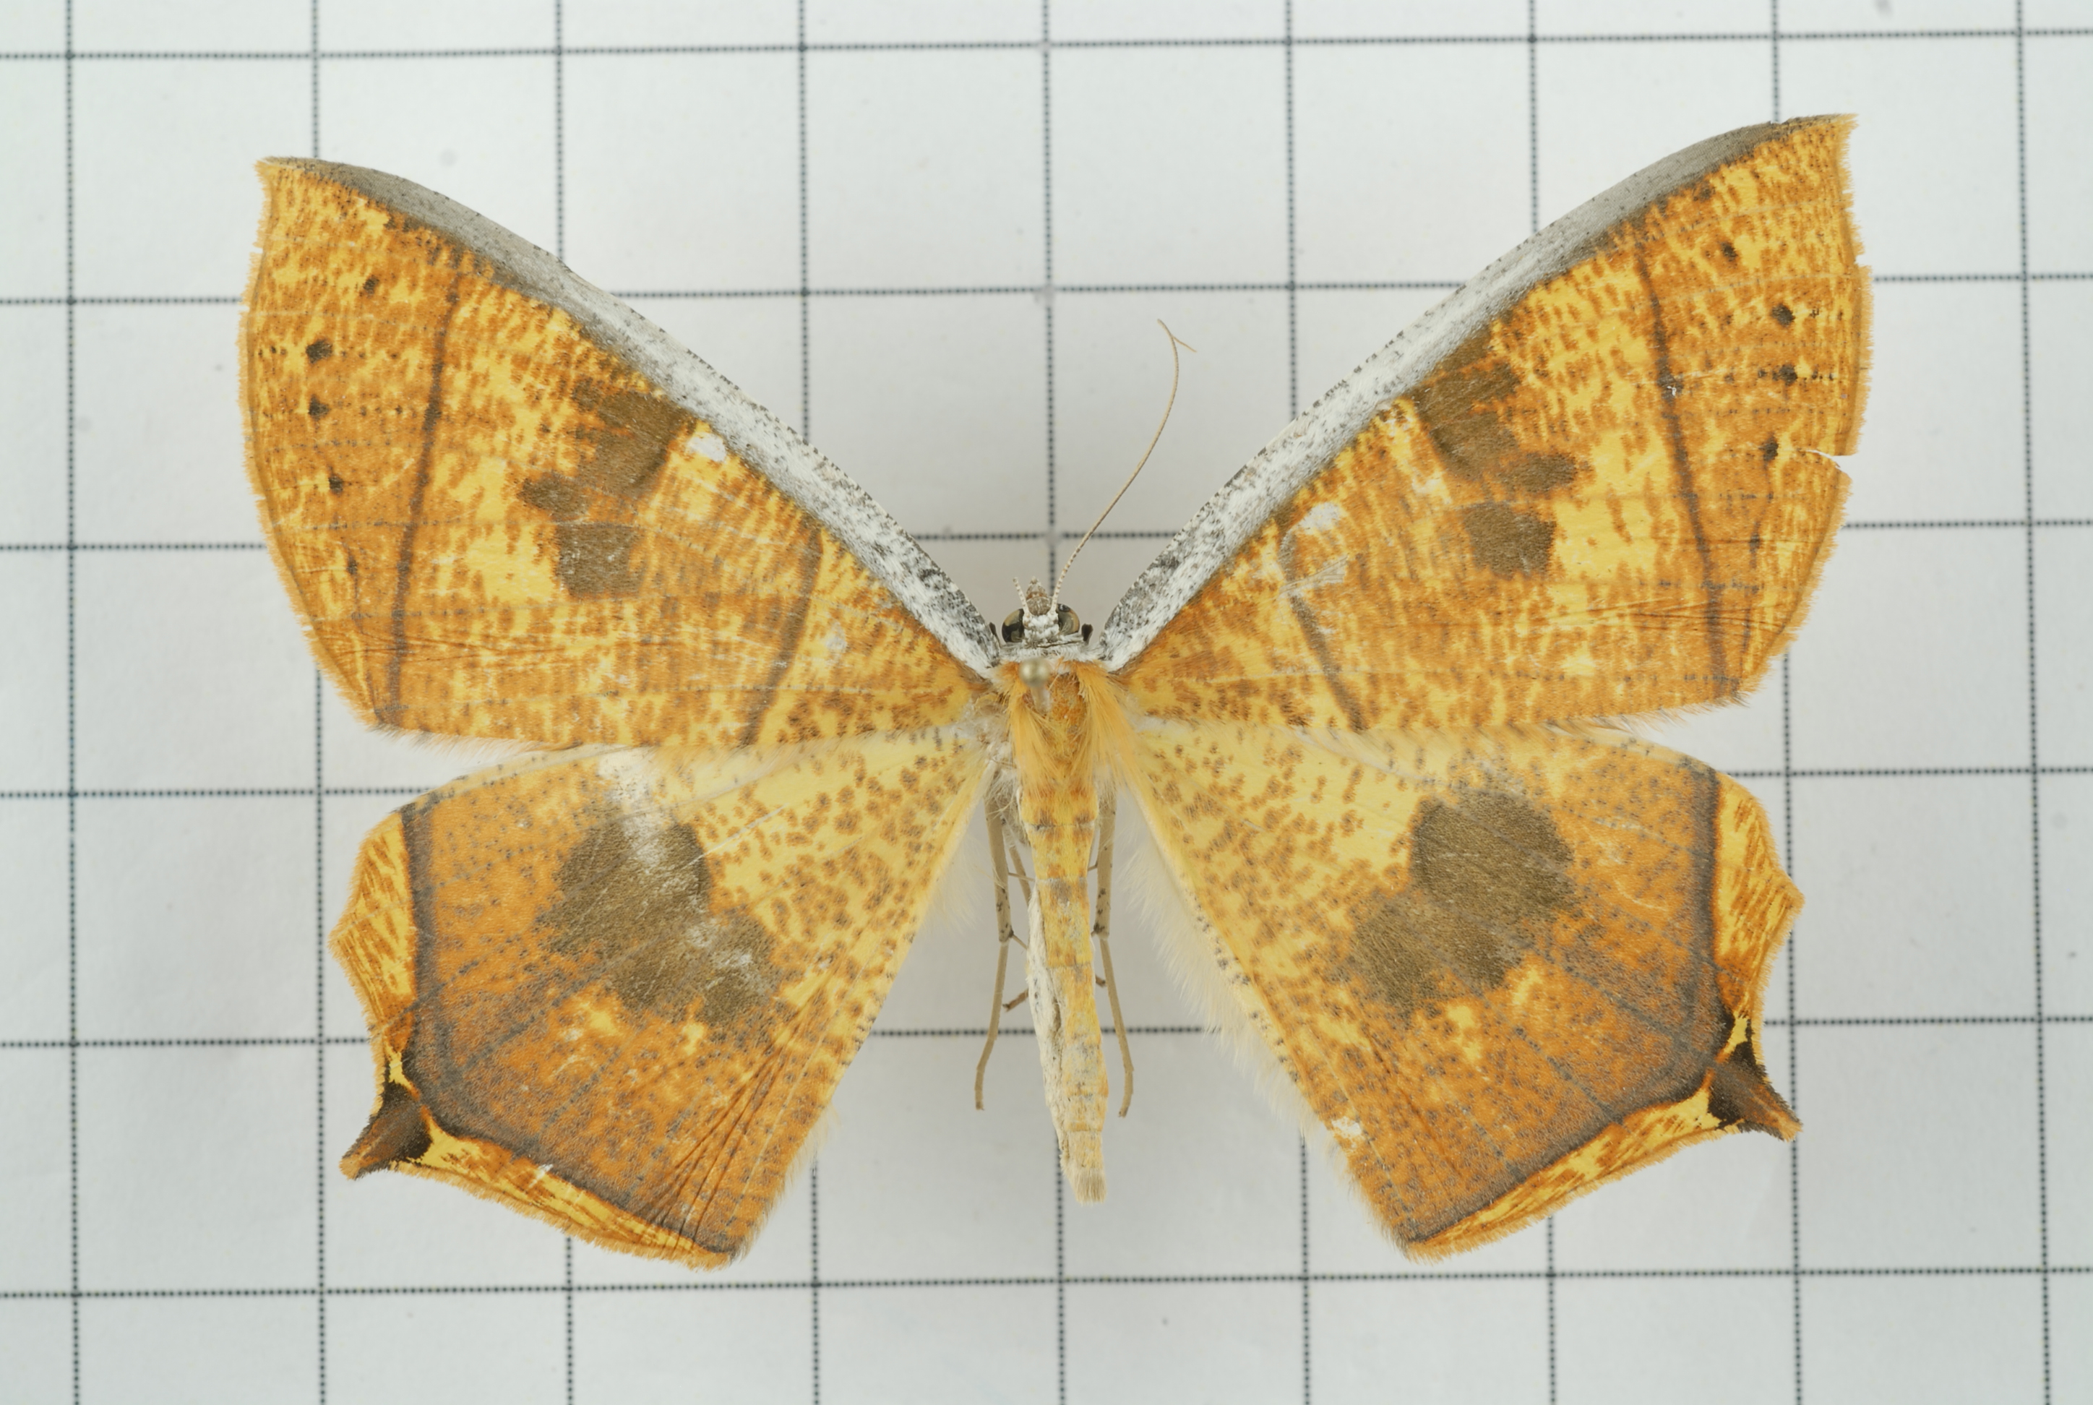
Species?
Thinopteryx crocoptera assamensis
